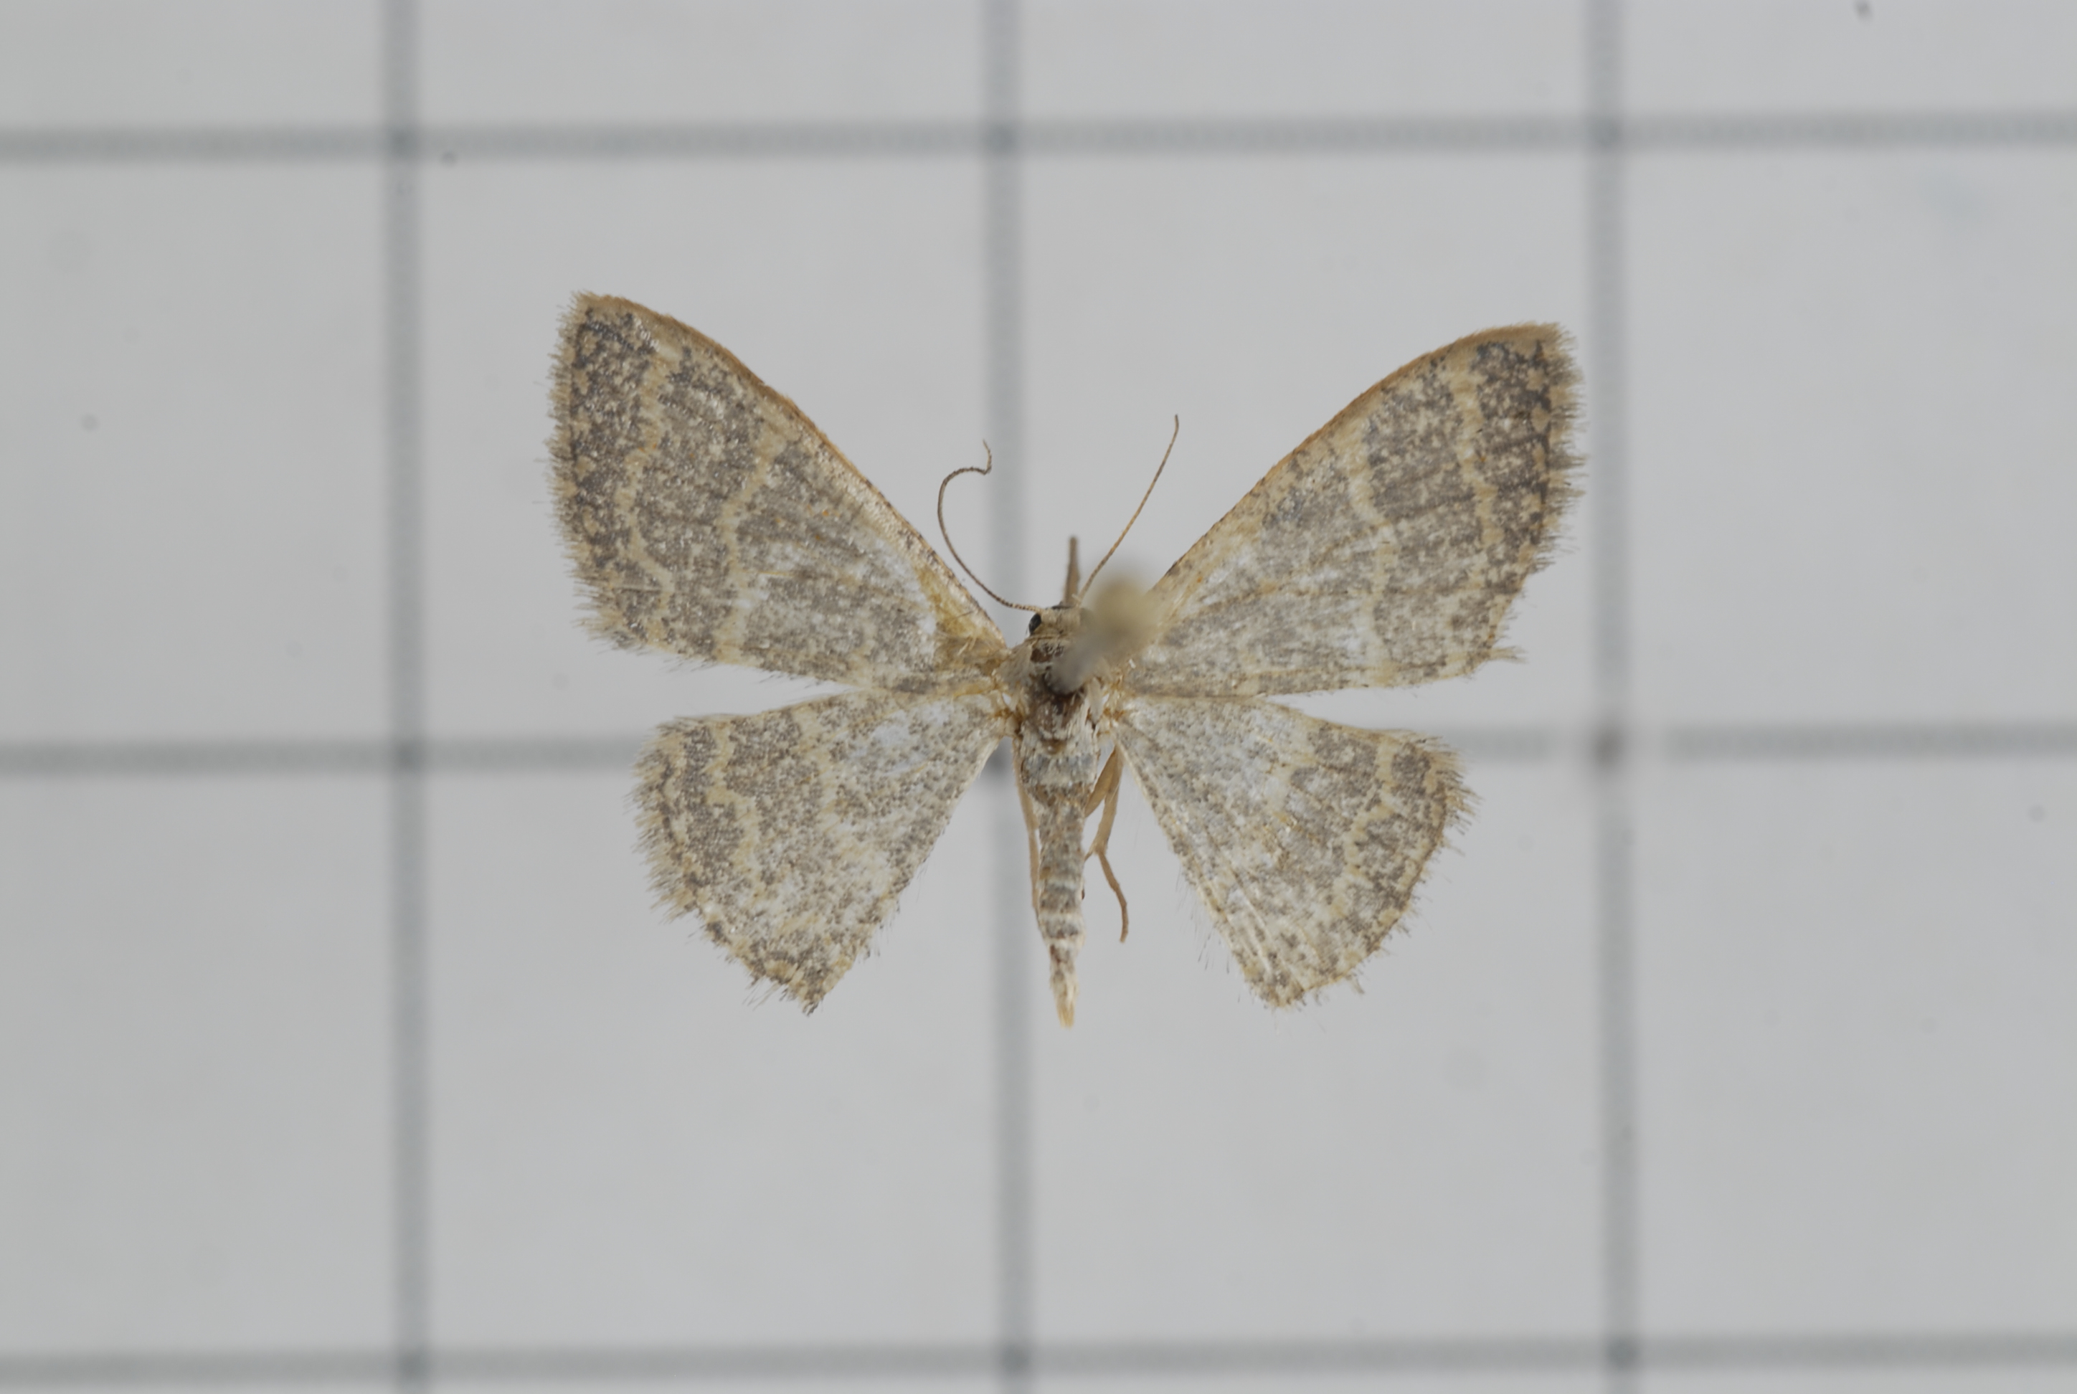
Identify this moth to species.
Lophophleps purpurea
